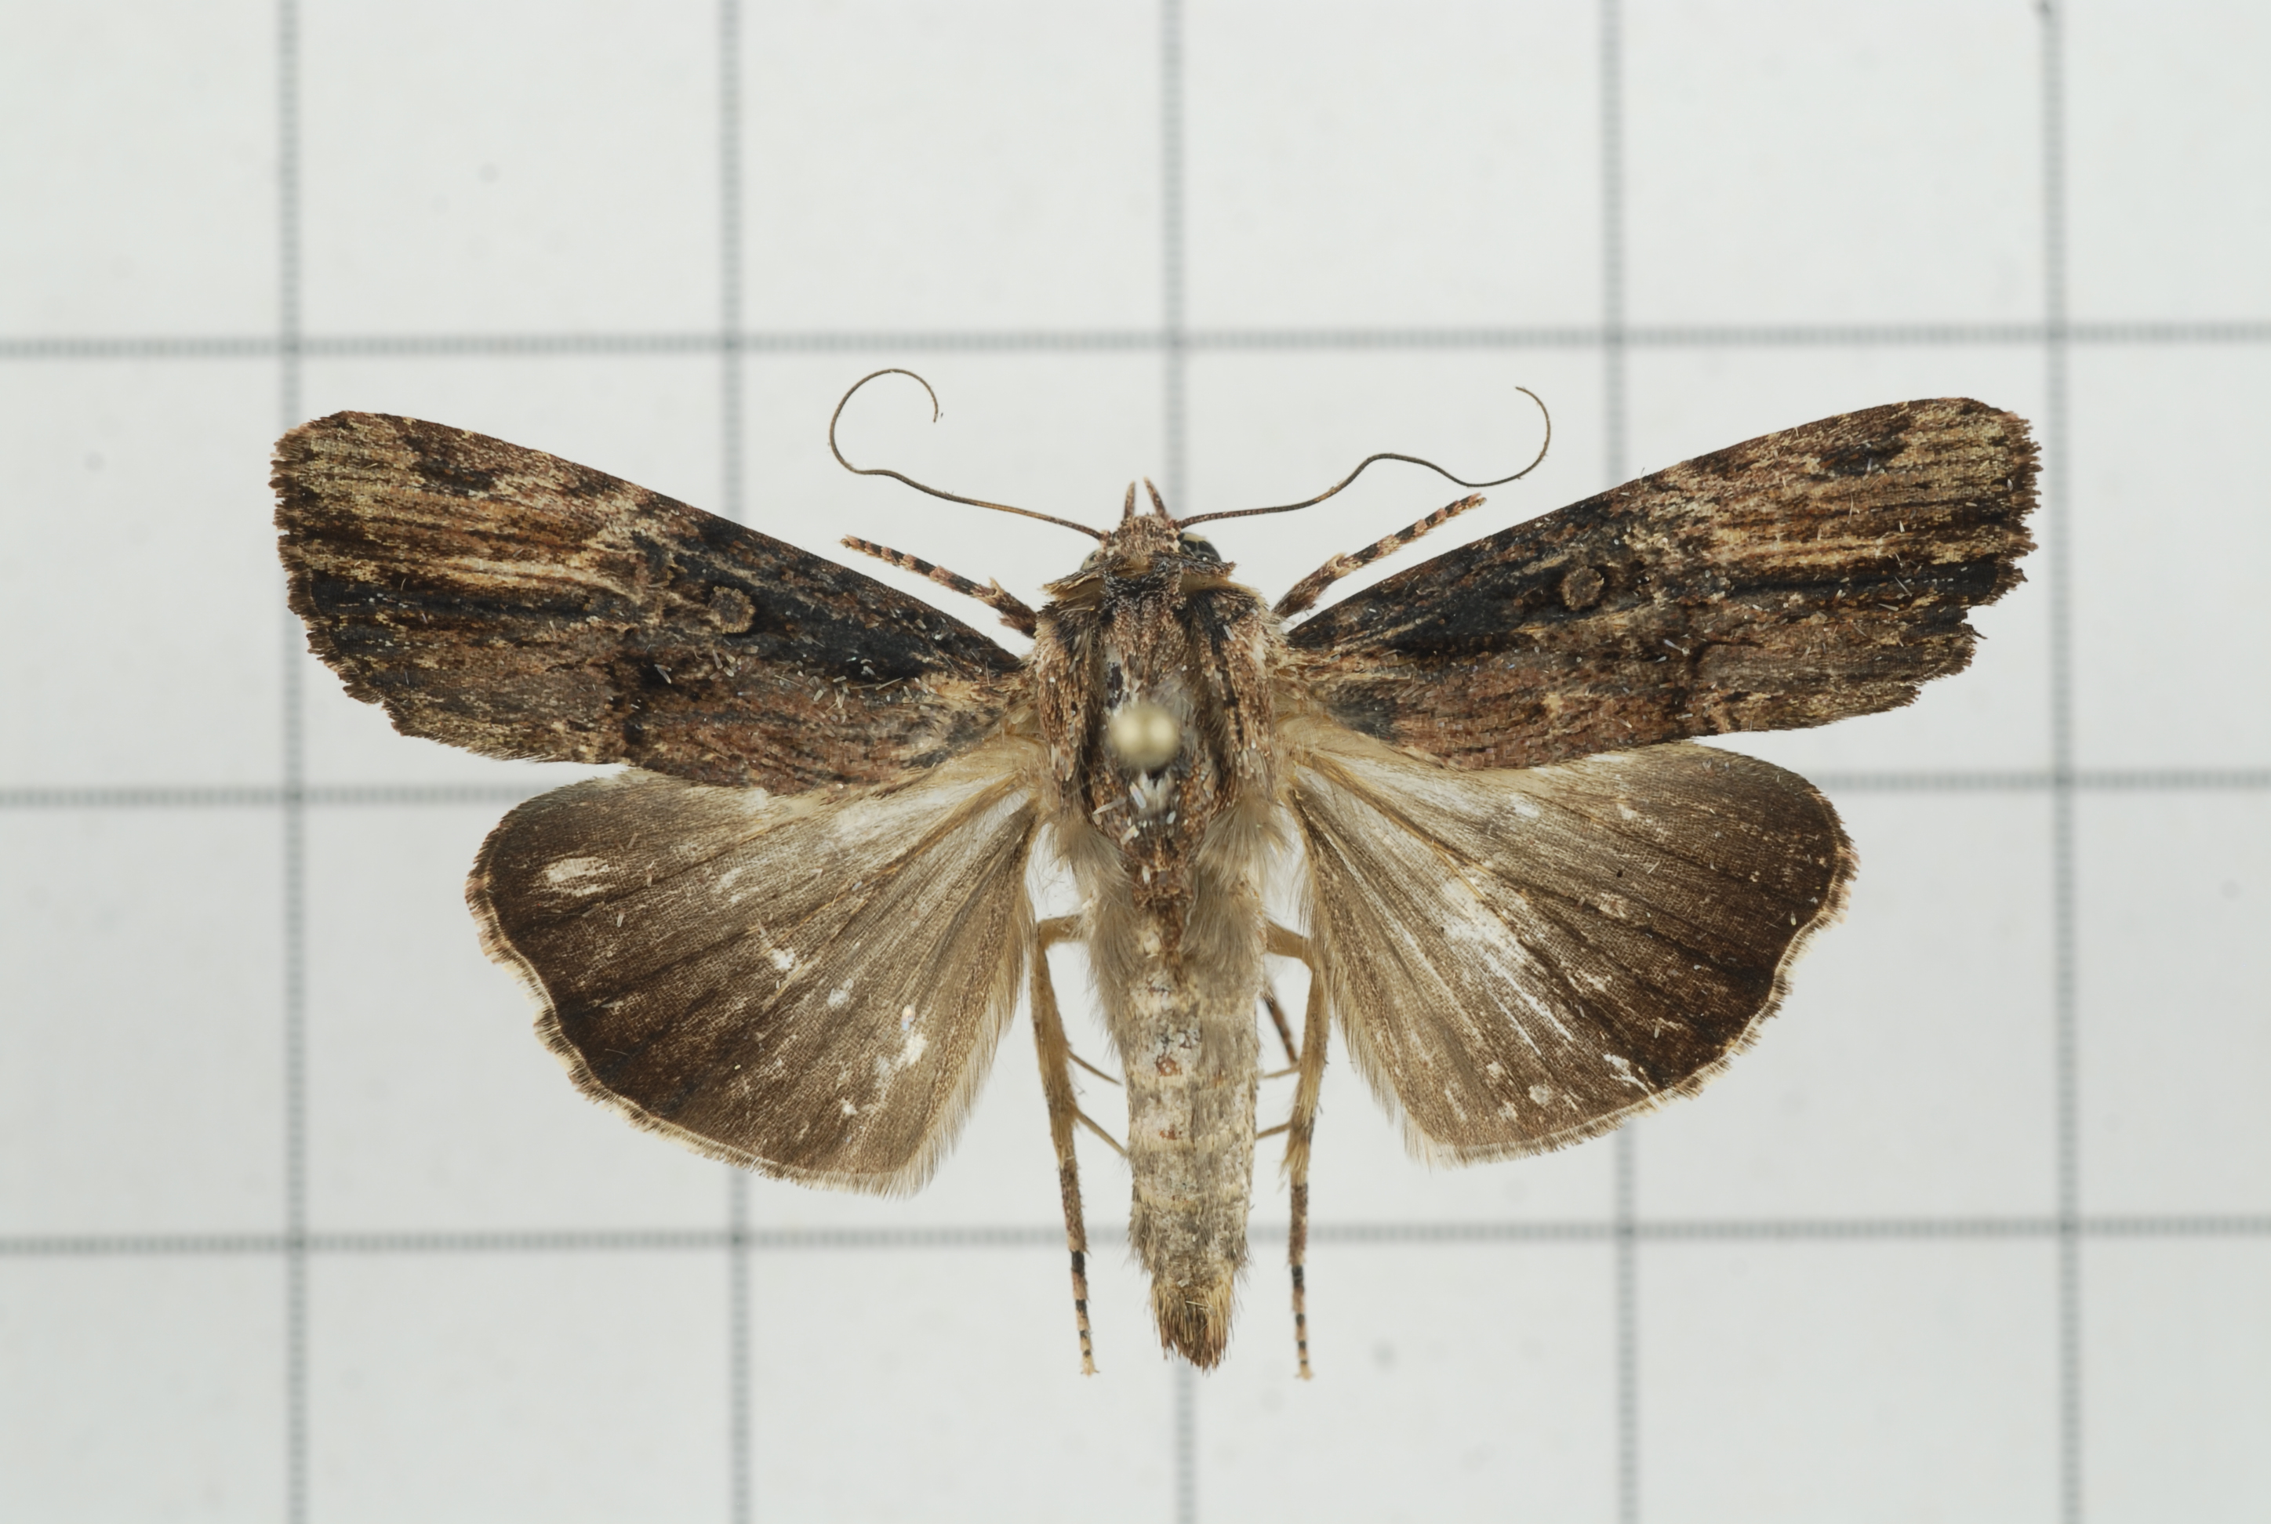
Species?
Magusa interrupta
